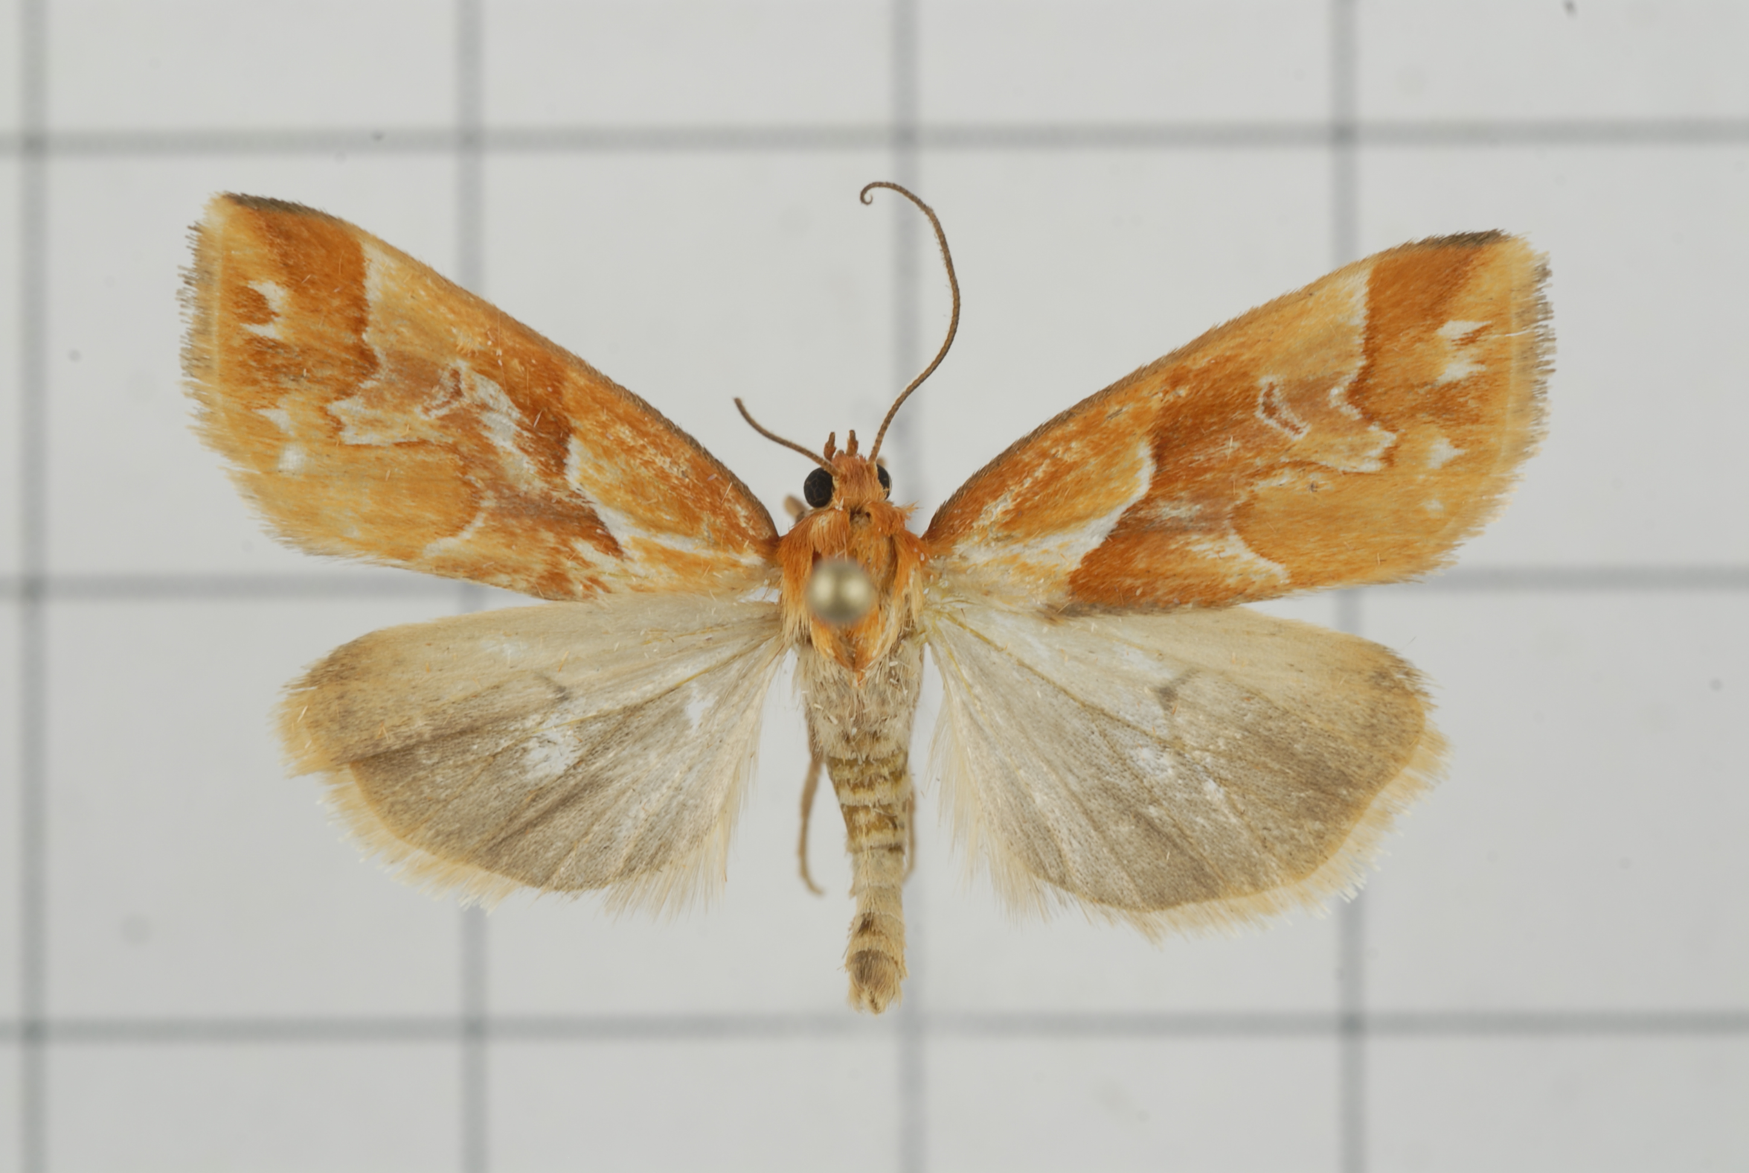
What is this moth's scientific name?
Narangodes flavibasis
